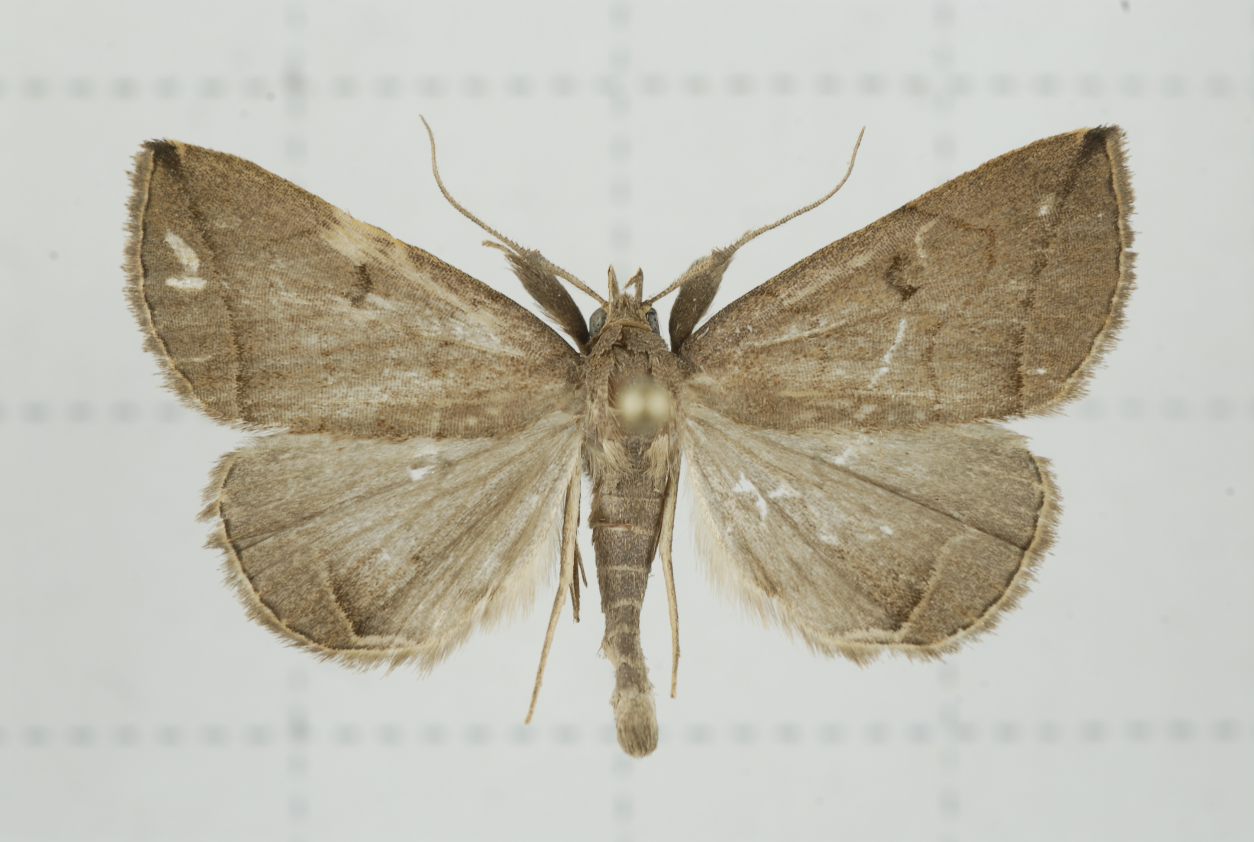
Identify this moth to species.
Treitschkendia subtriplex
